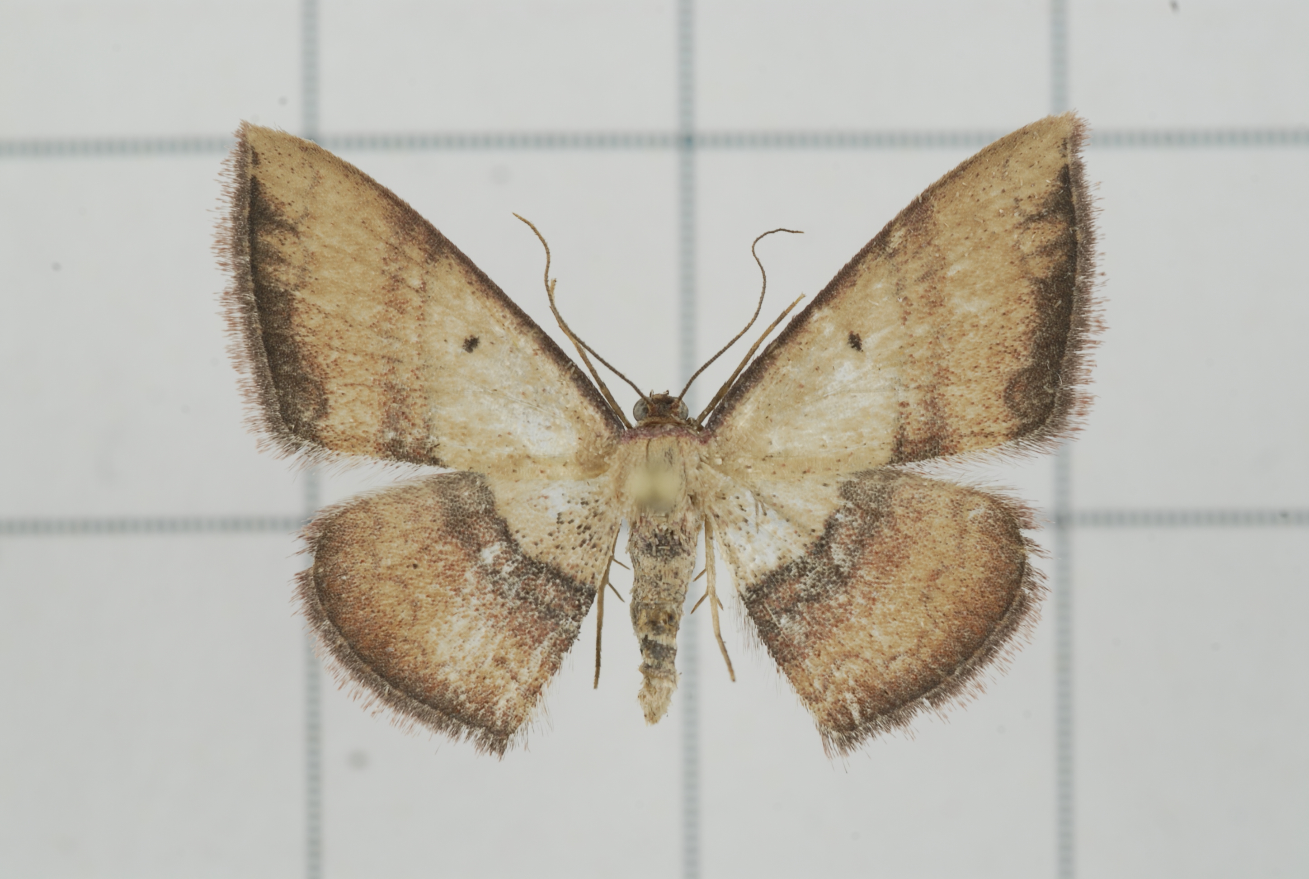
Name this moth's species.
Pylargosceles steganioides limbaria
